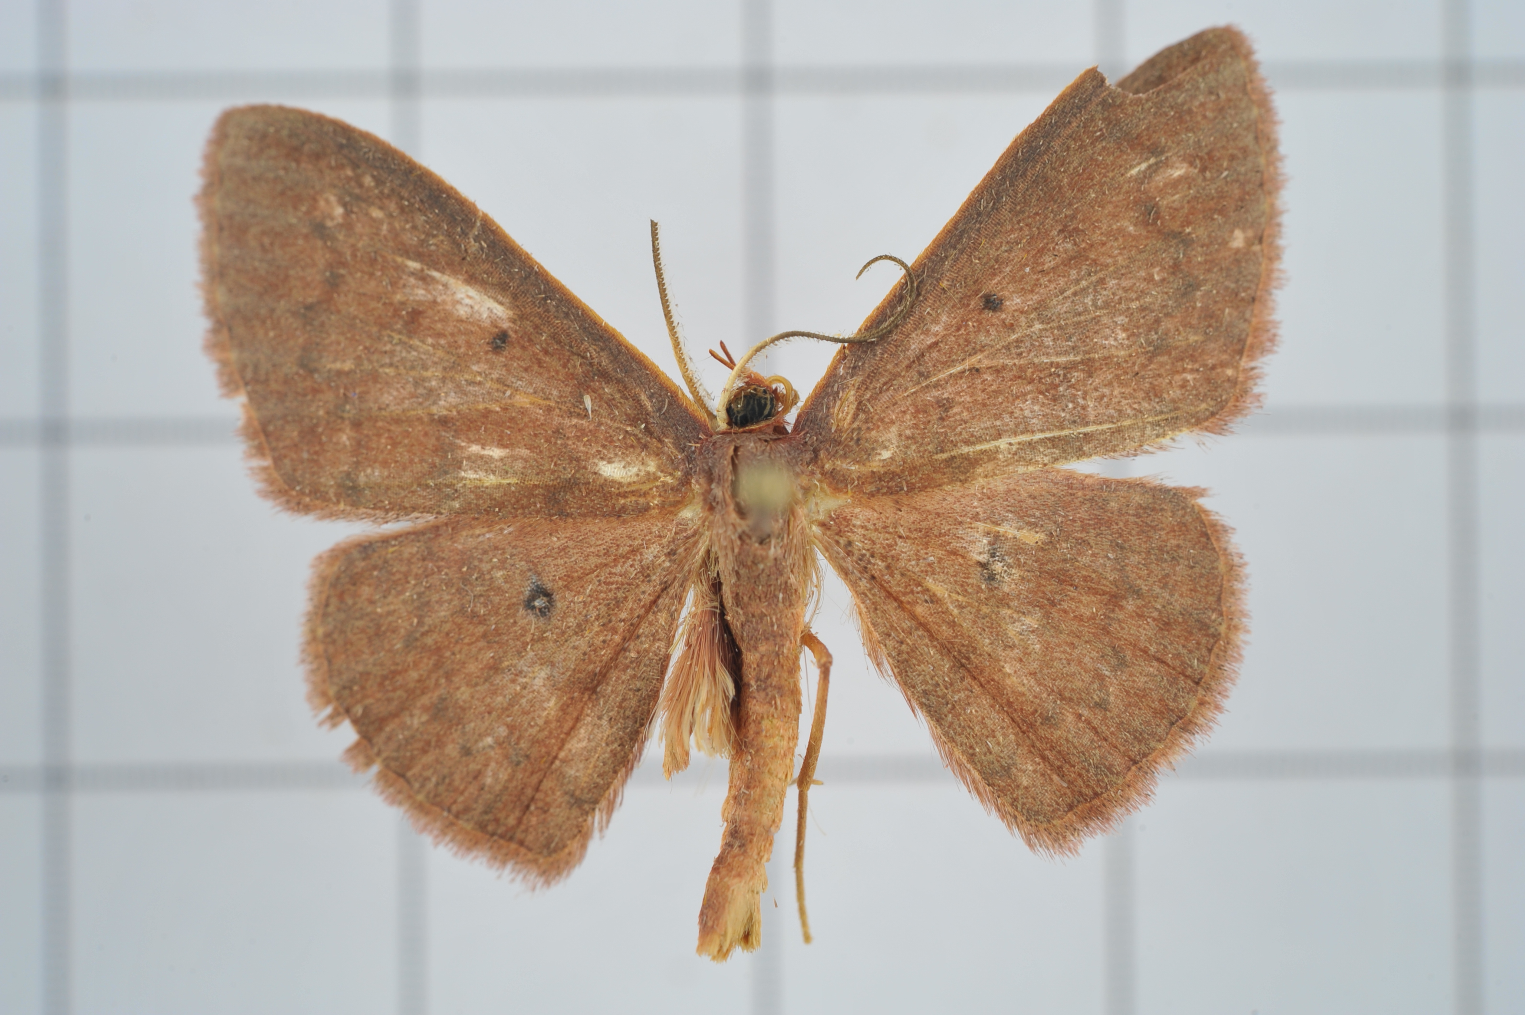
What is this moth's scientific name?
Organopoda carnearia carnearia
